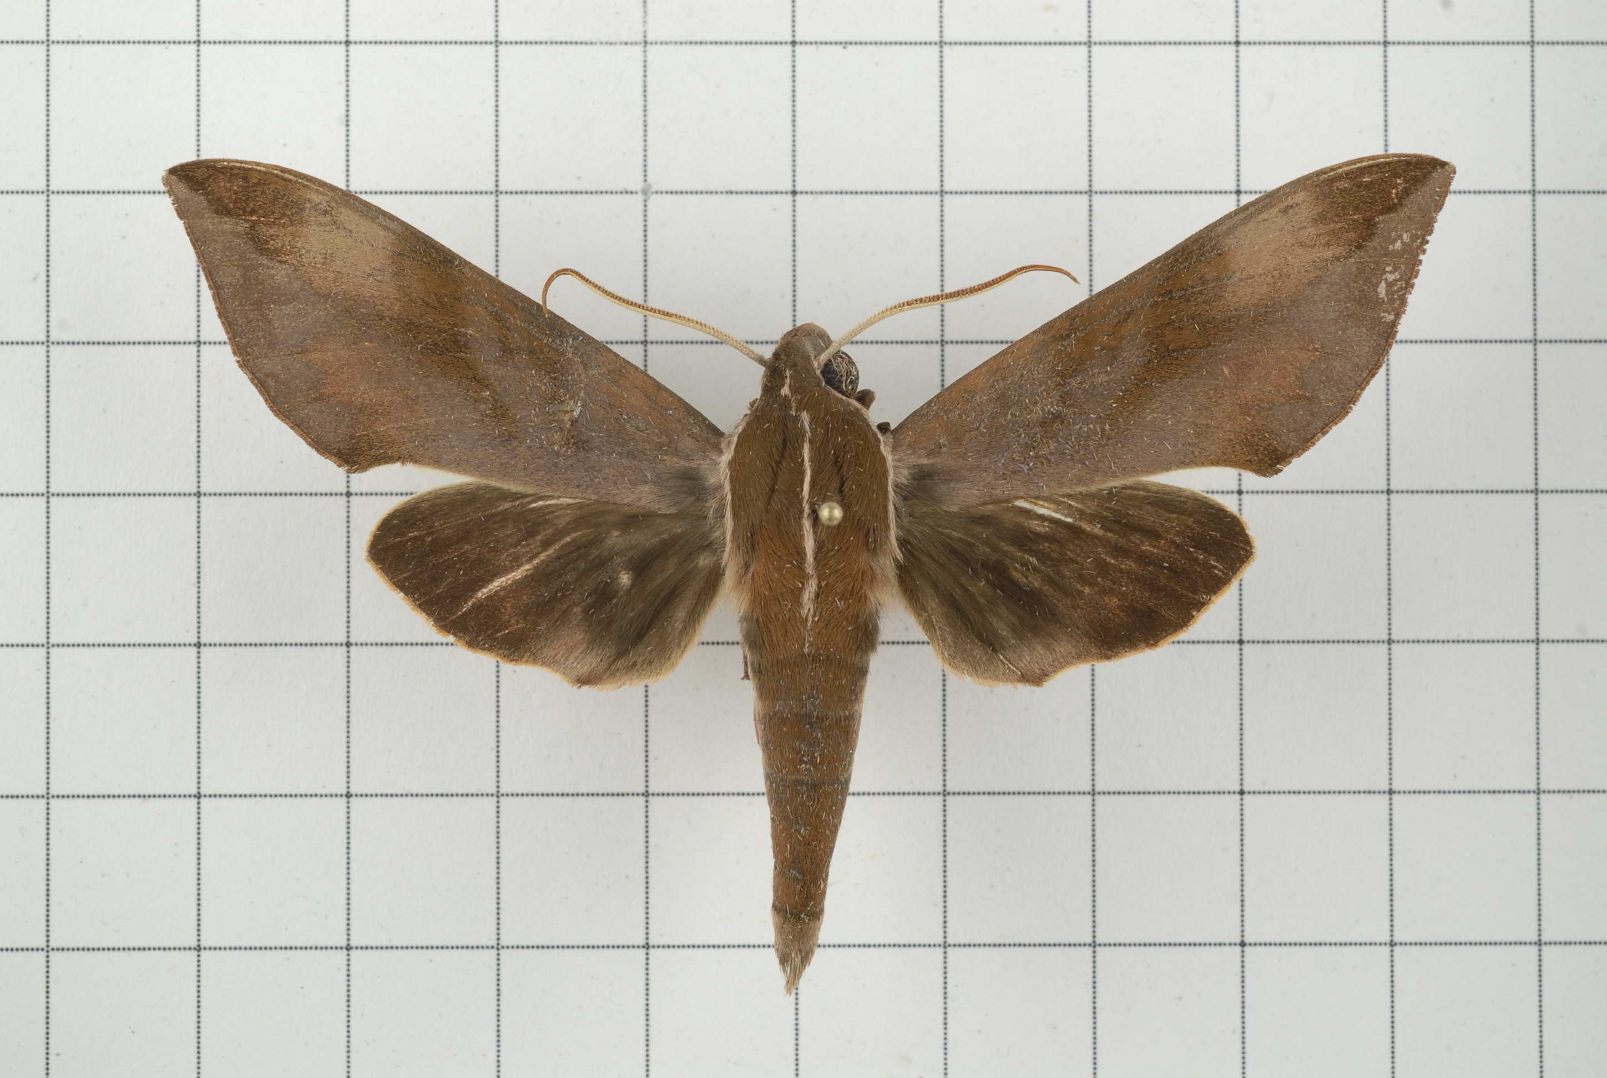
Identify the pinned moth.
Ampelophaga rubiginosa myosotis
